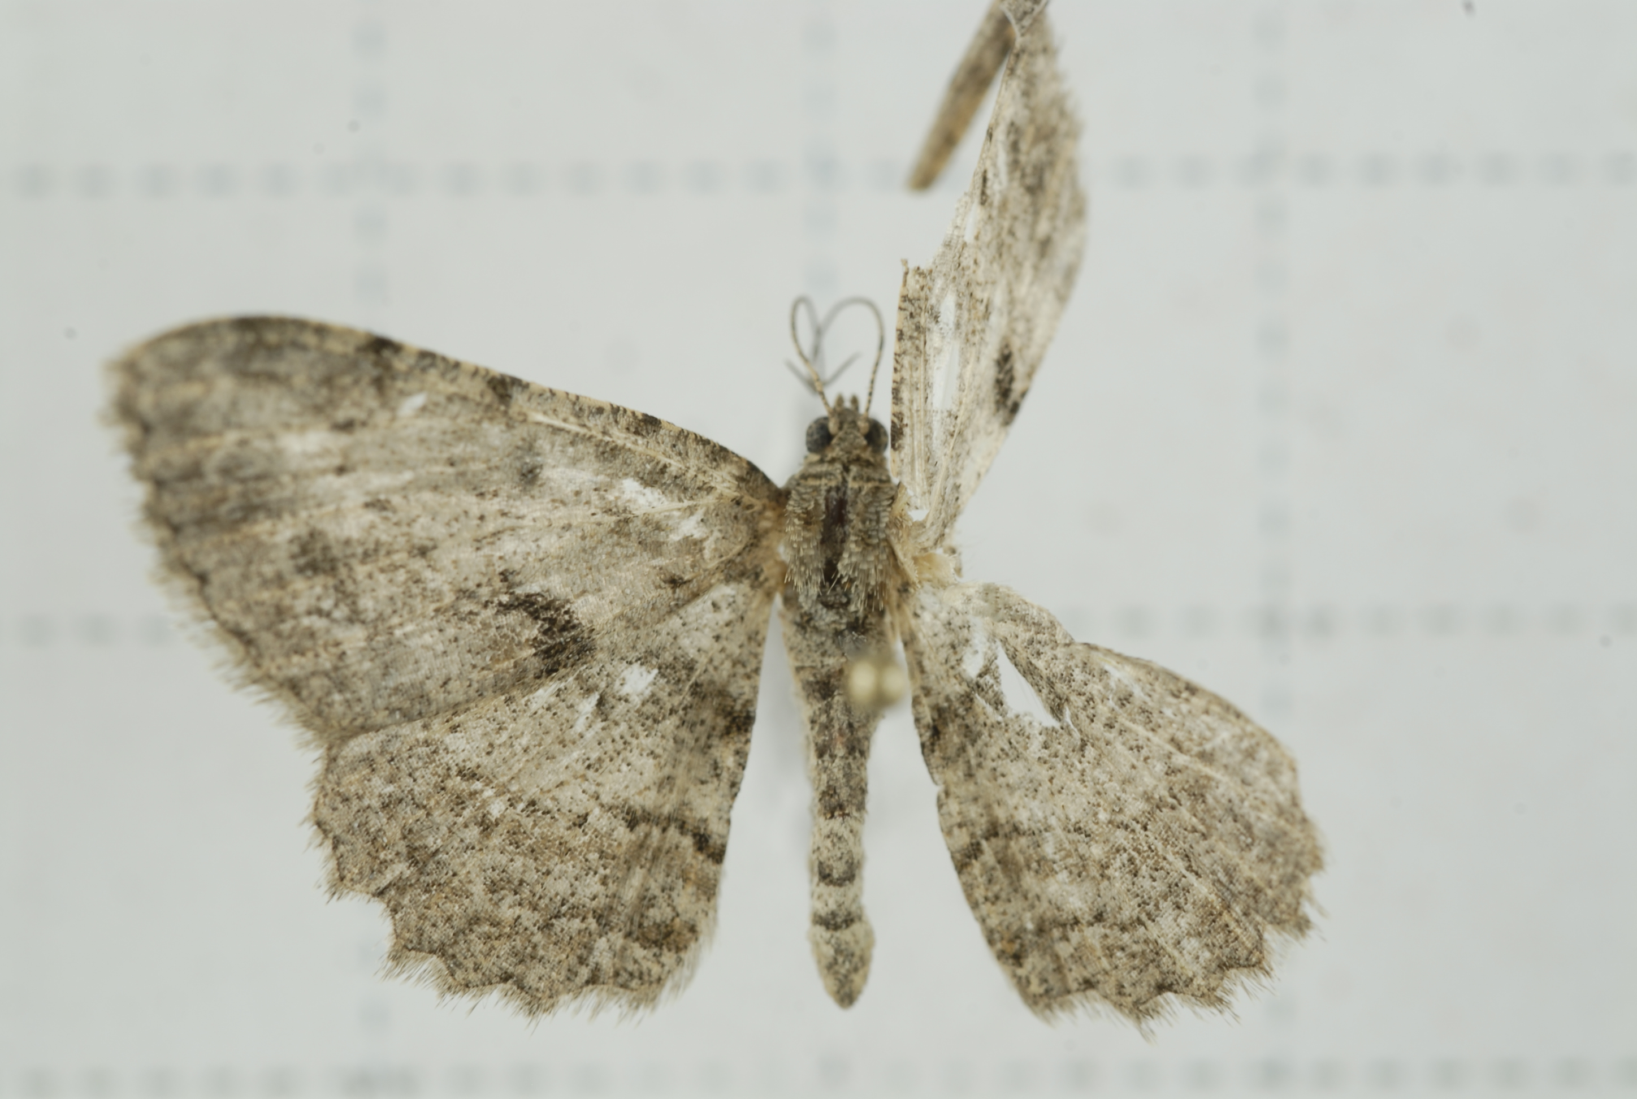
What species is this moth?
Psilalcis breta rantaizana
